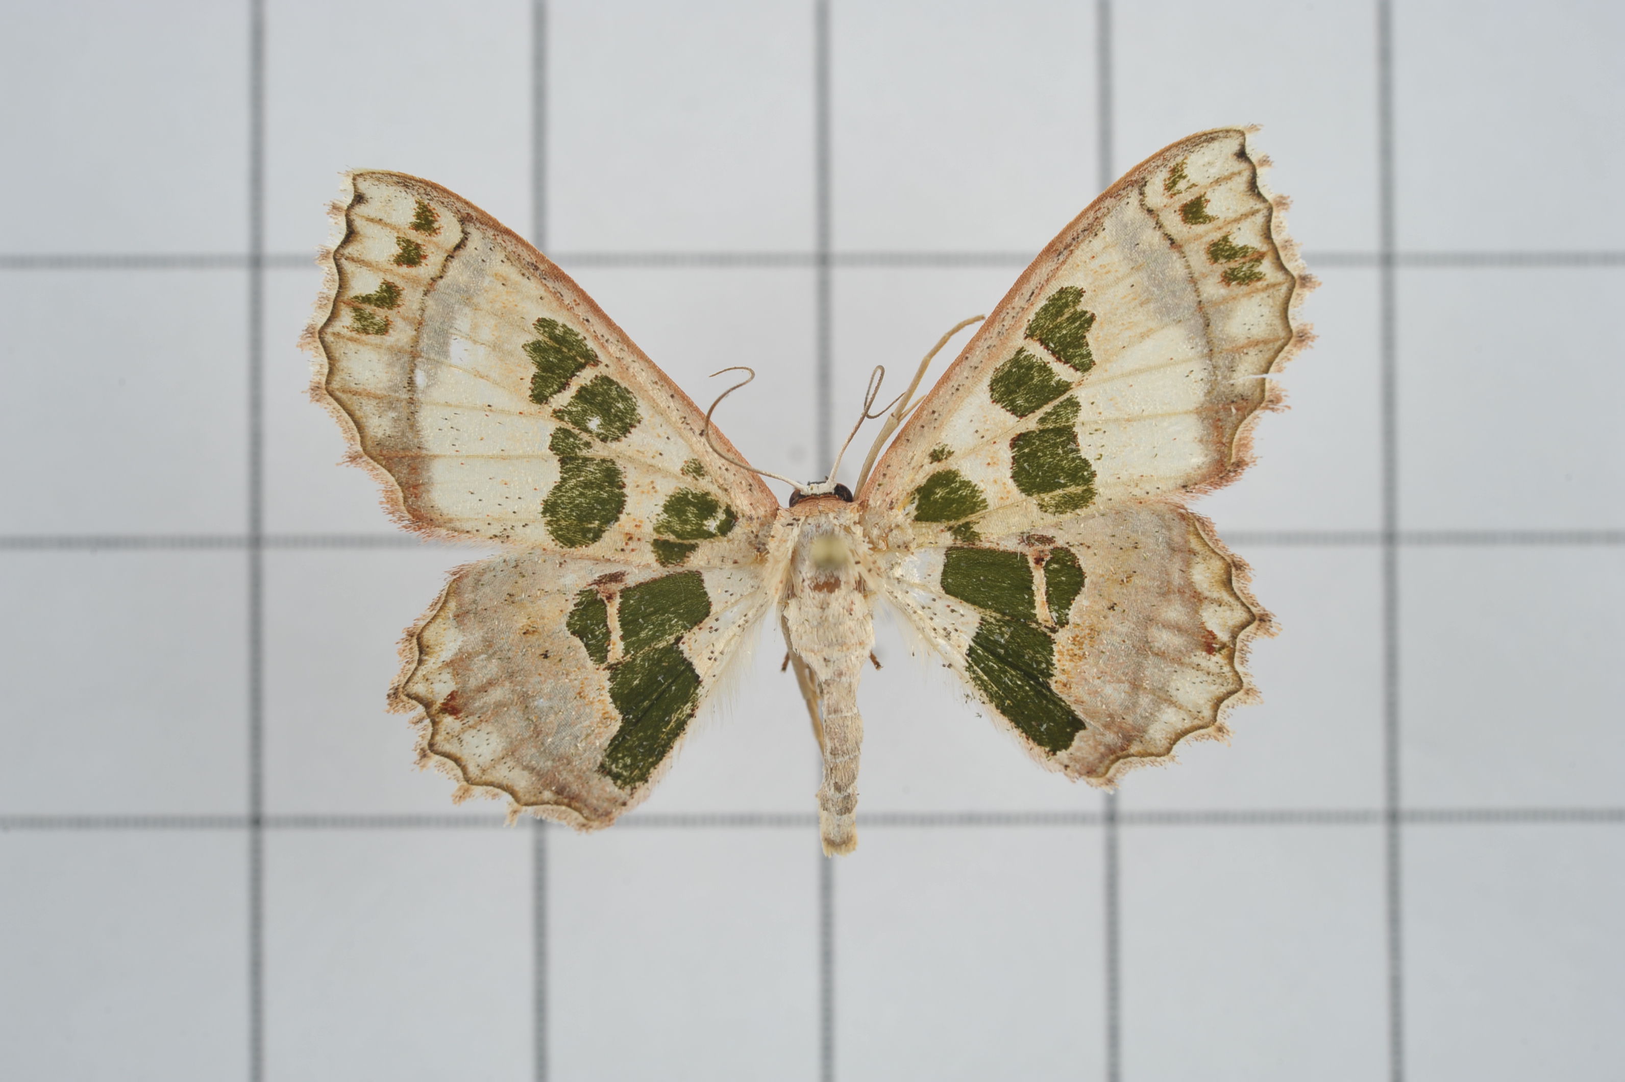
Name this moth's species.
Antitrygodes divisaria perturbata
